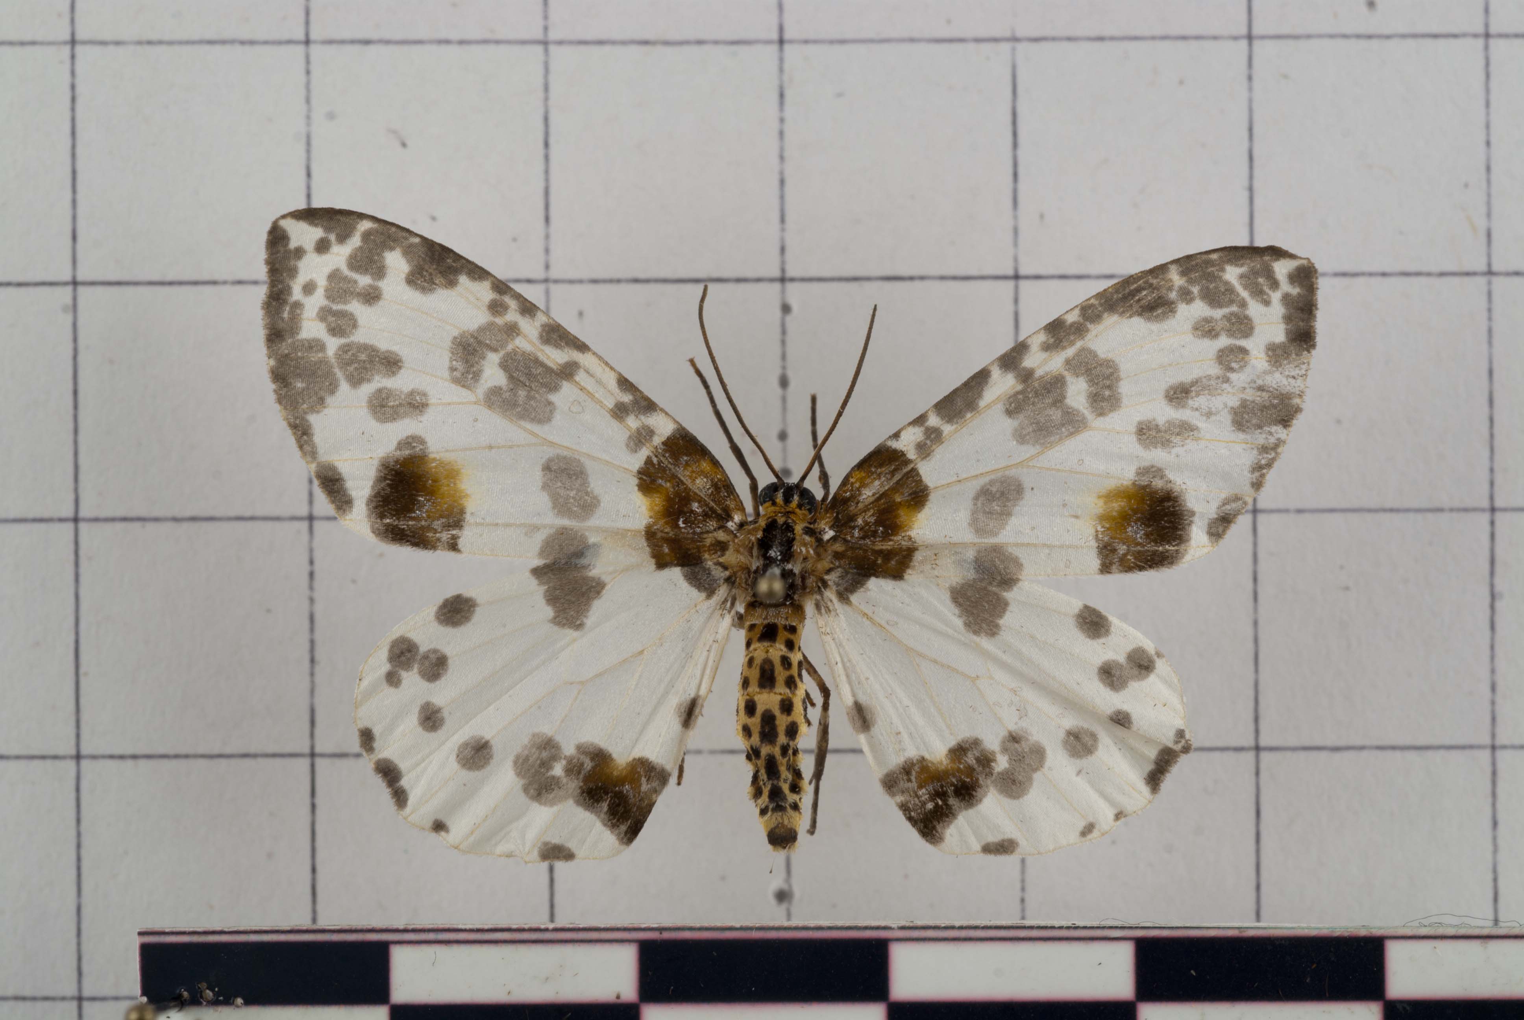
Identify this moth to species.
Abraxas cupreilluminata
